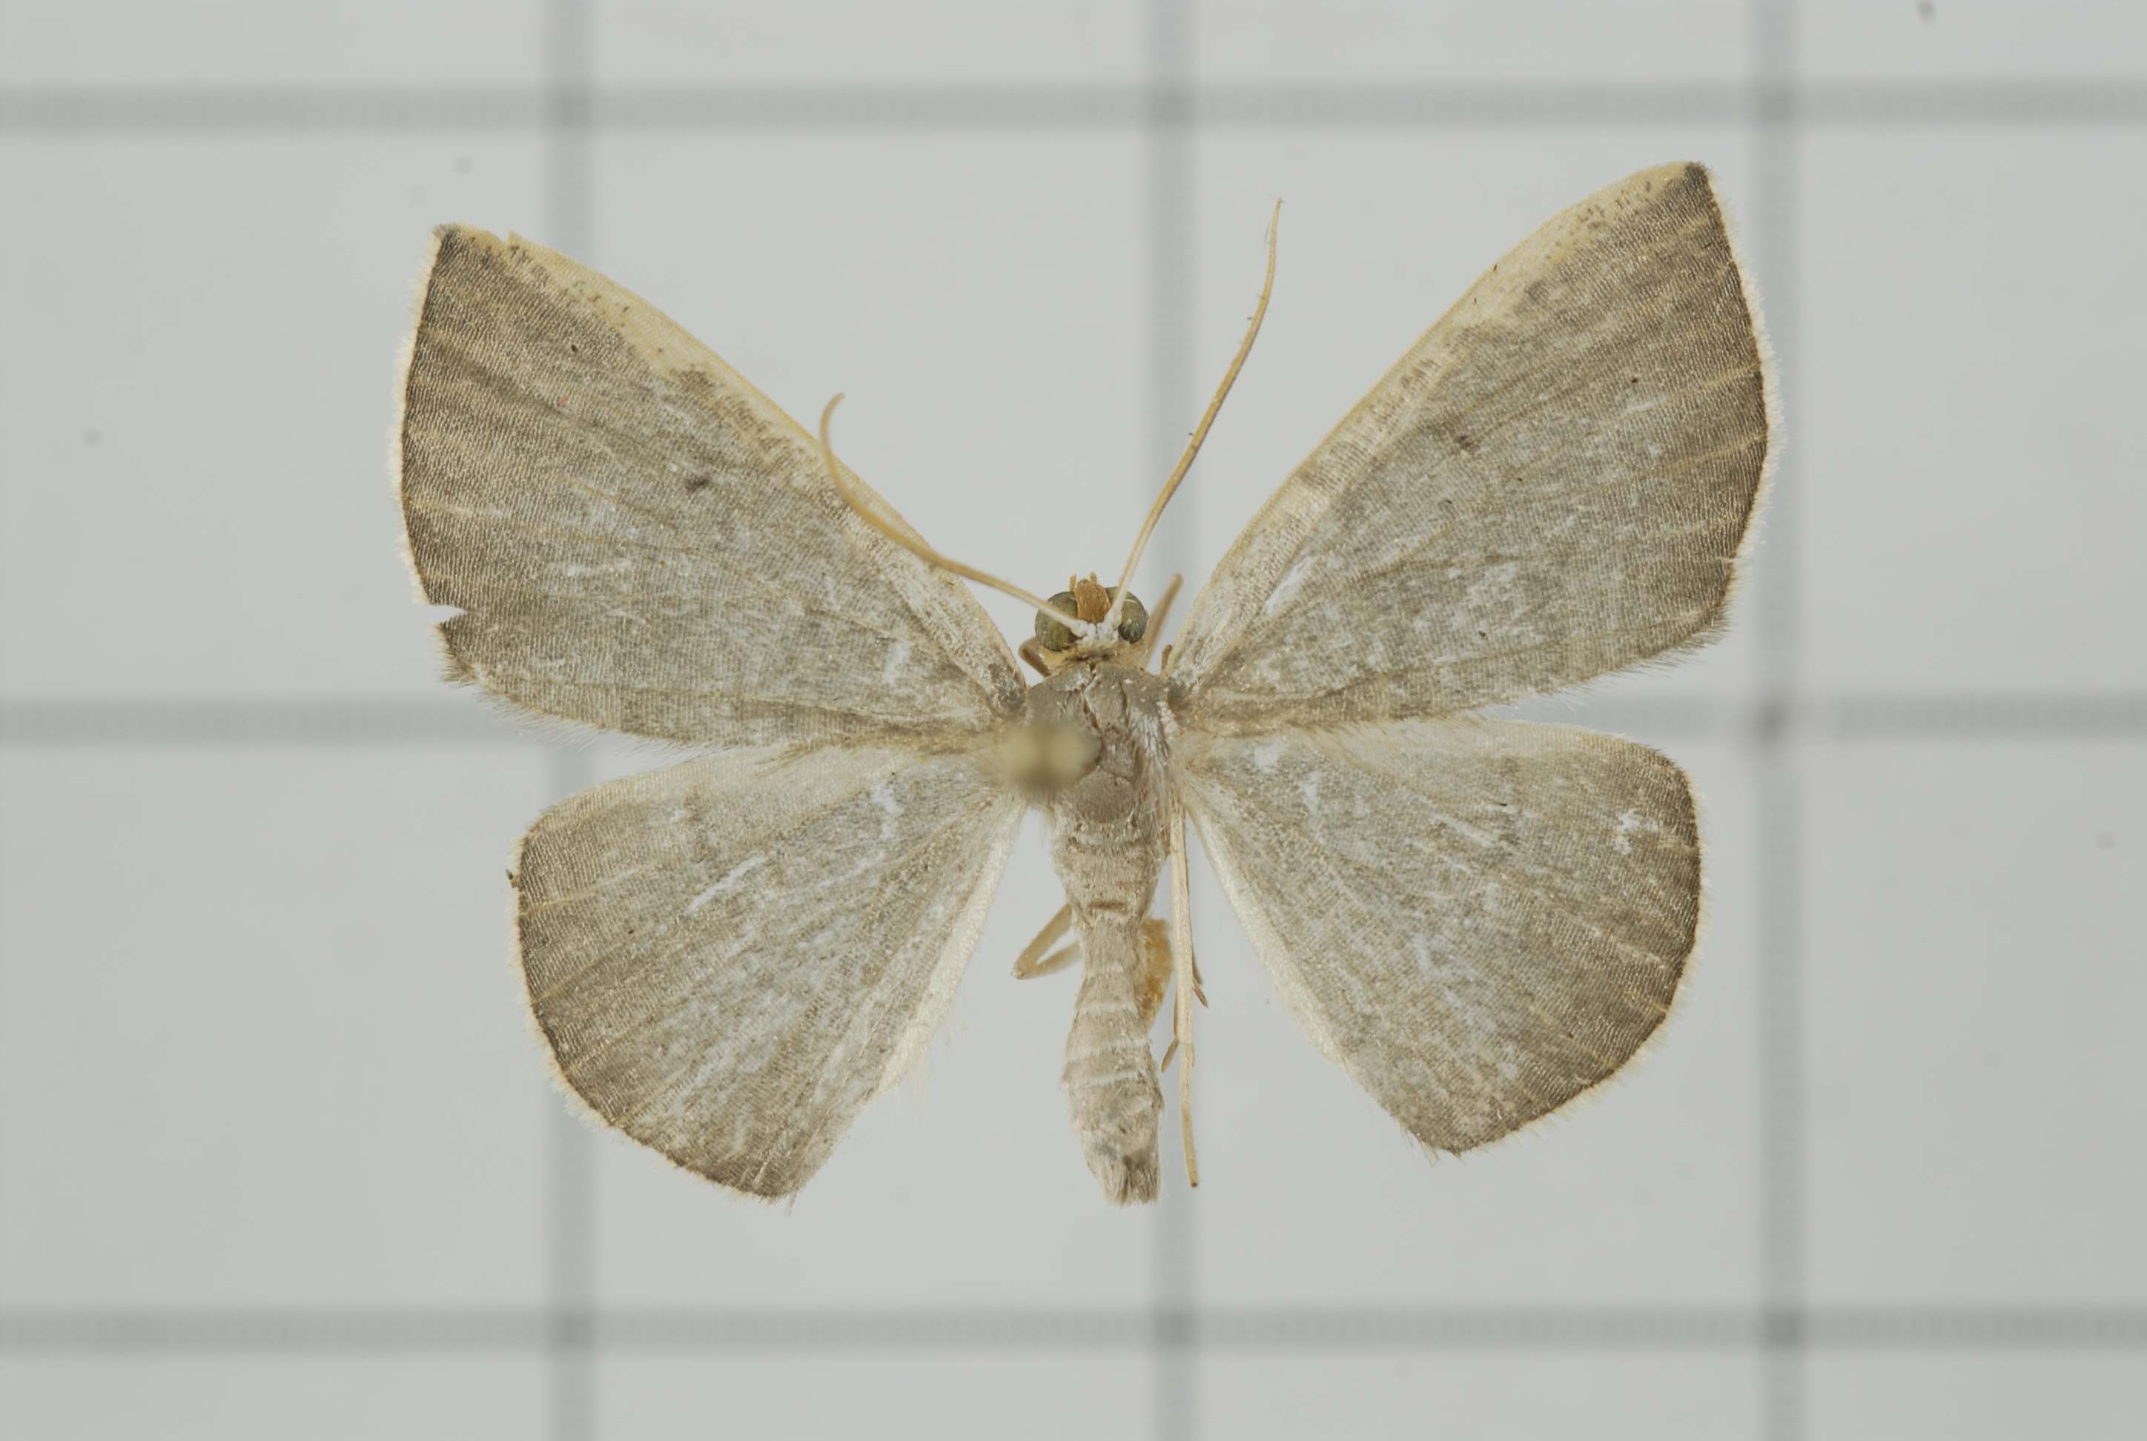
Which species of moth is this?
Rhynchobapta flavicostaria
